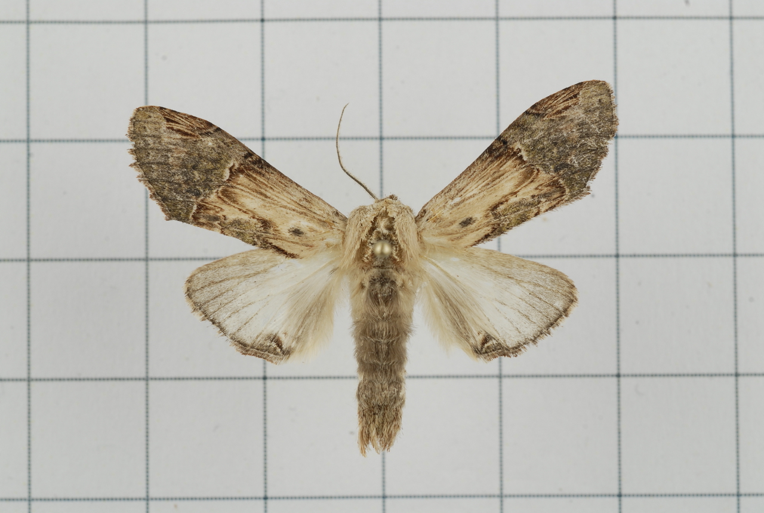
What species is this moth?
Chadisra bipartita
